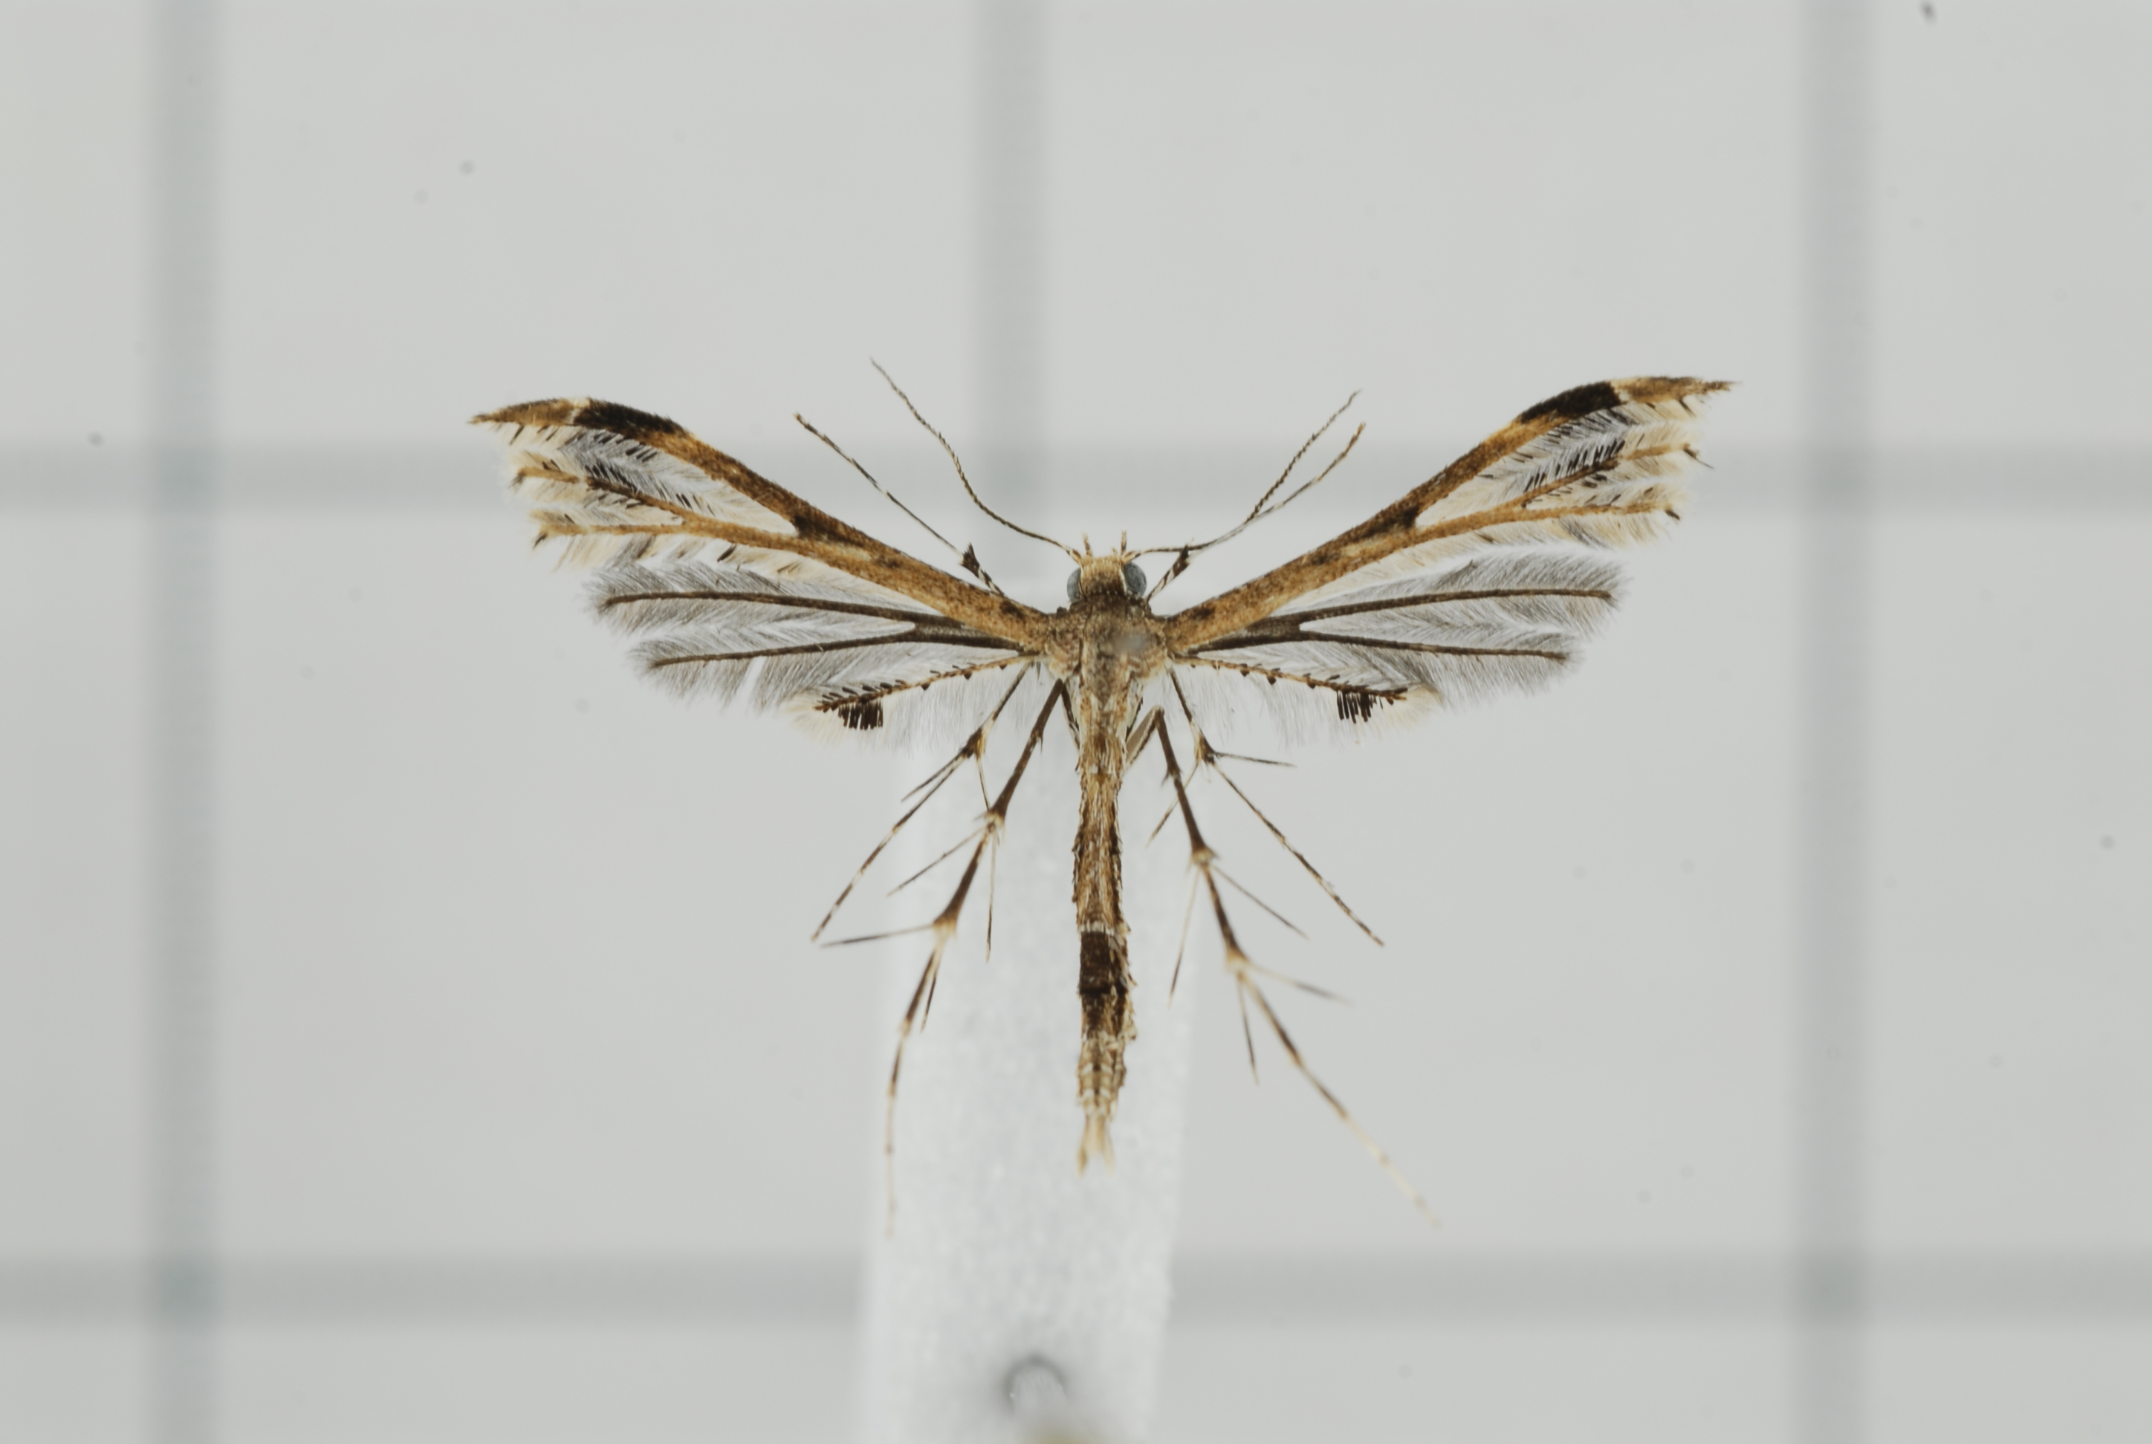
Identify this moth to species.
Sphenarches anisodactyla
